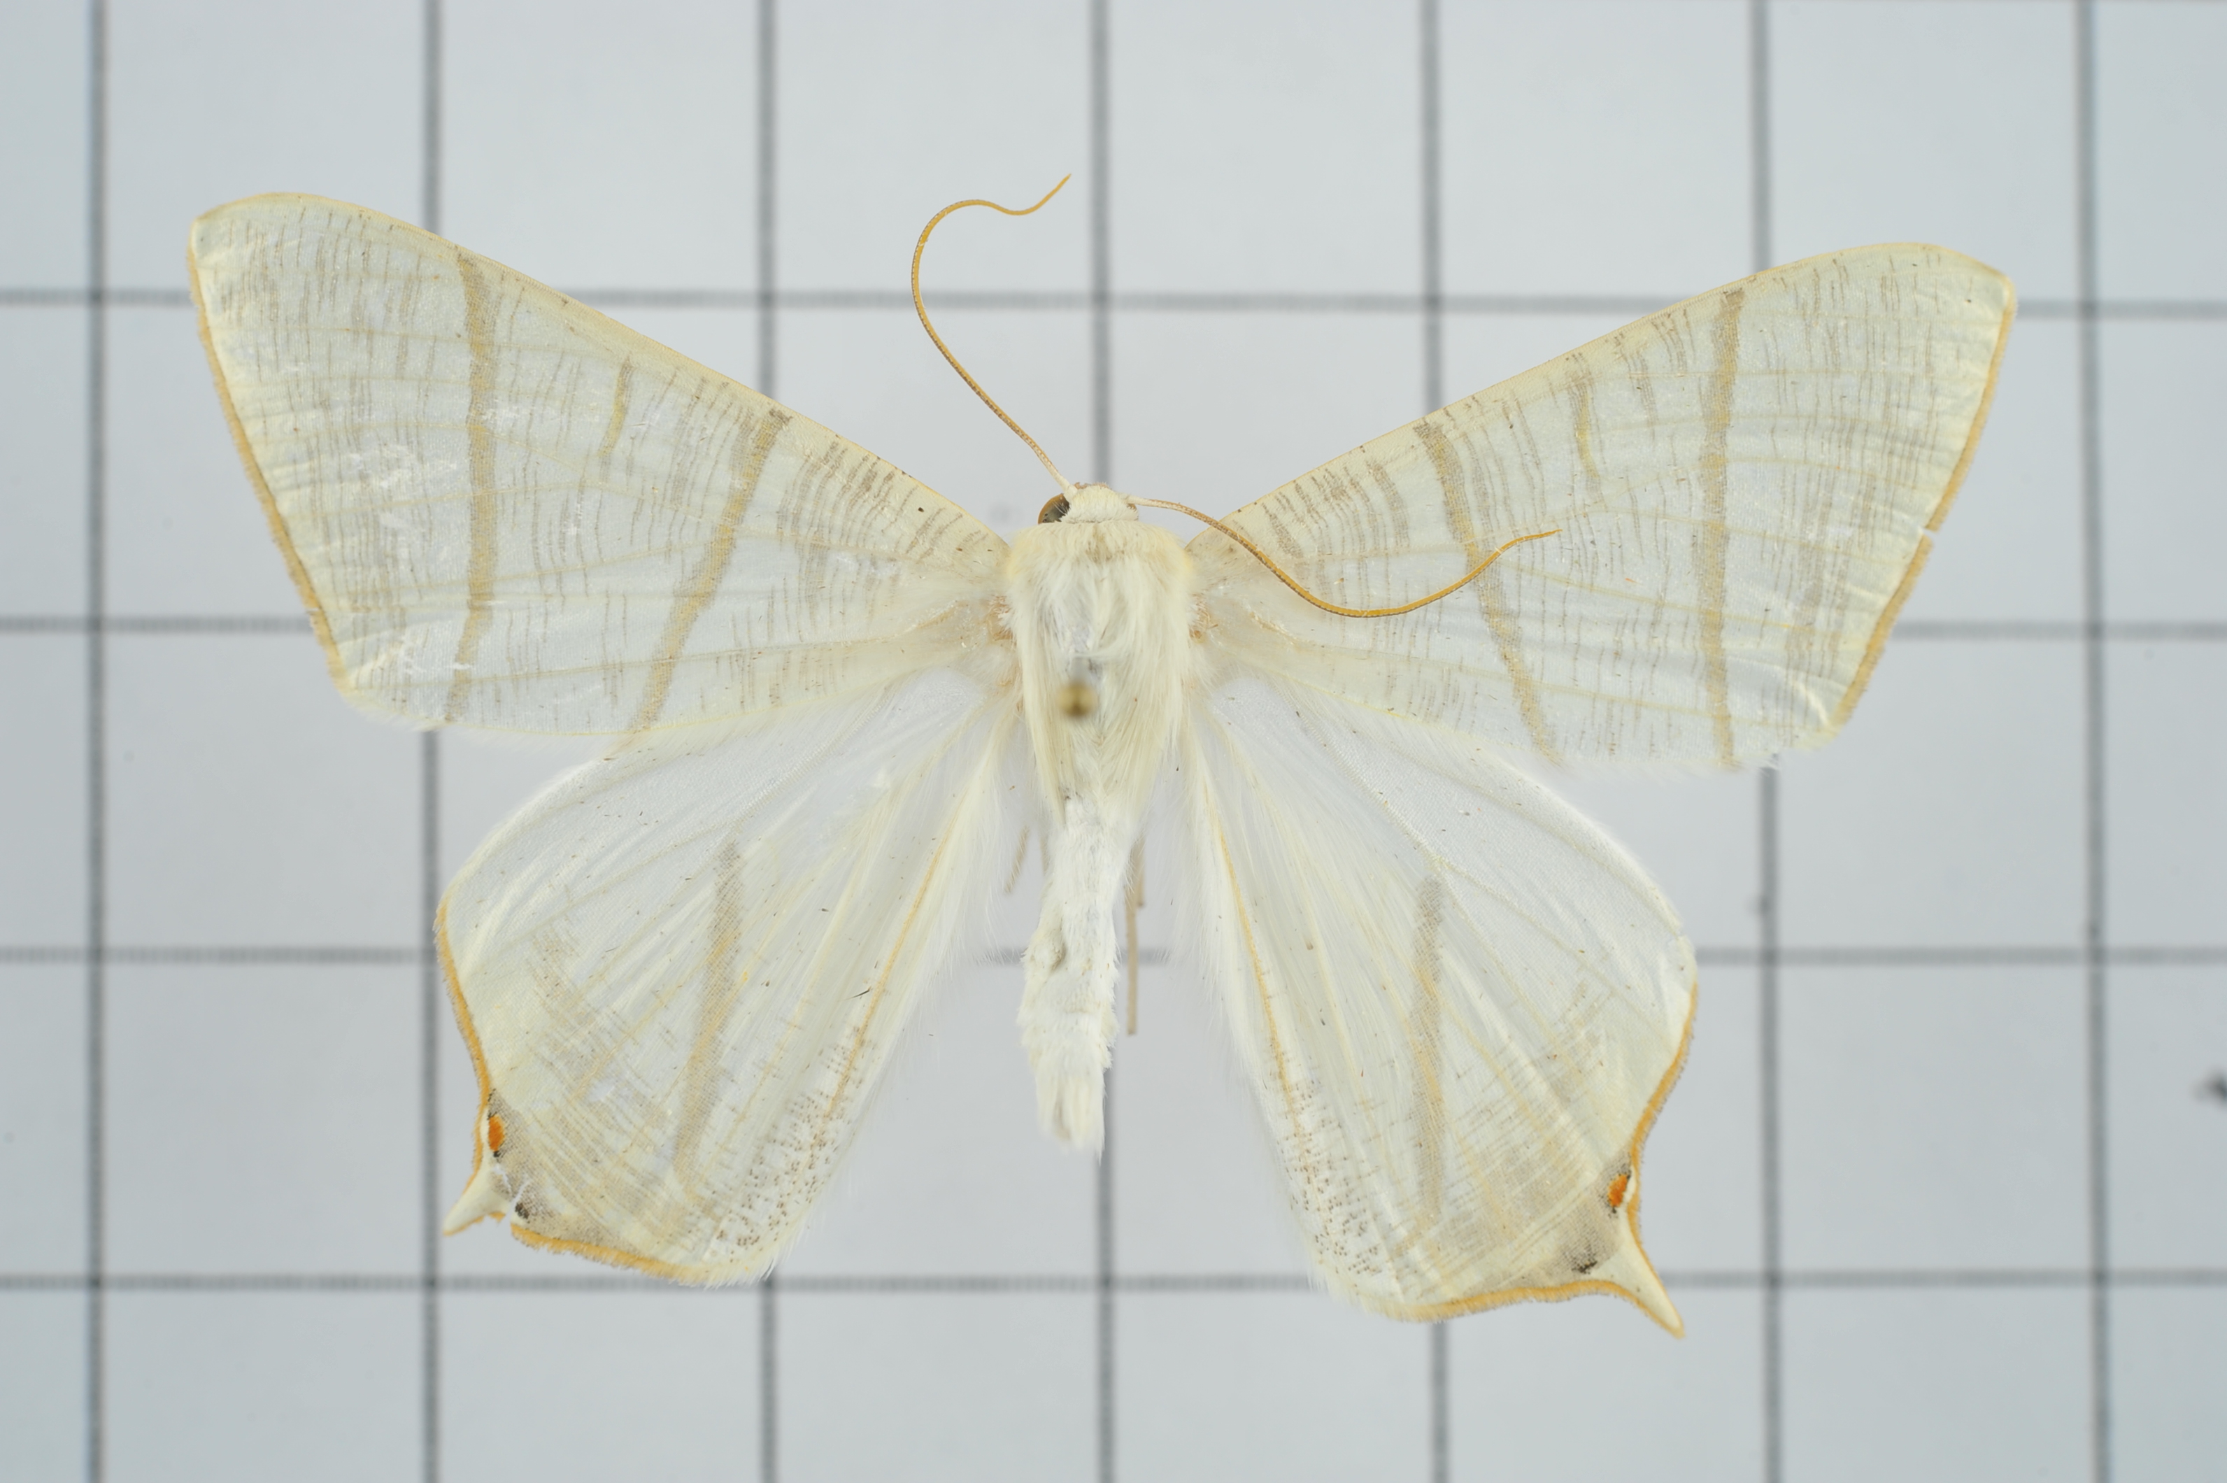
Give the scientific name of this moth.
Ourapteryx pallidula
